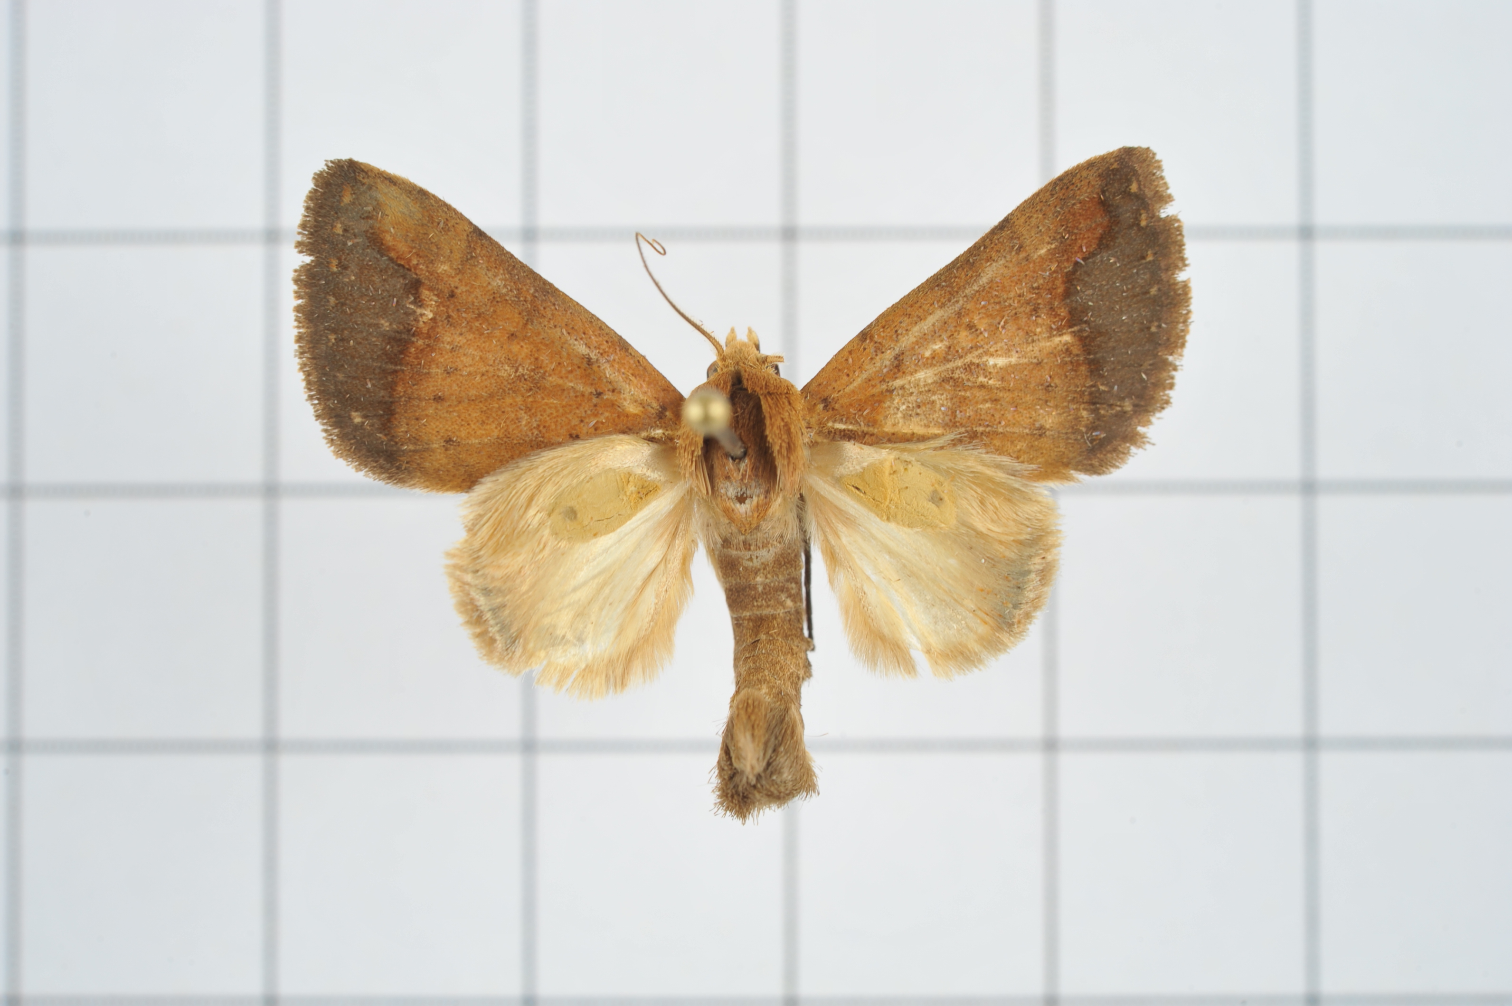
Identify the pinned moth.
Bocula diffisa
